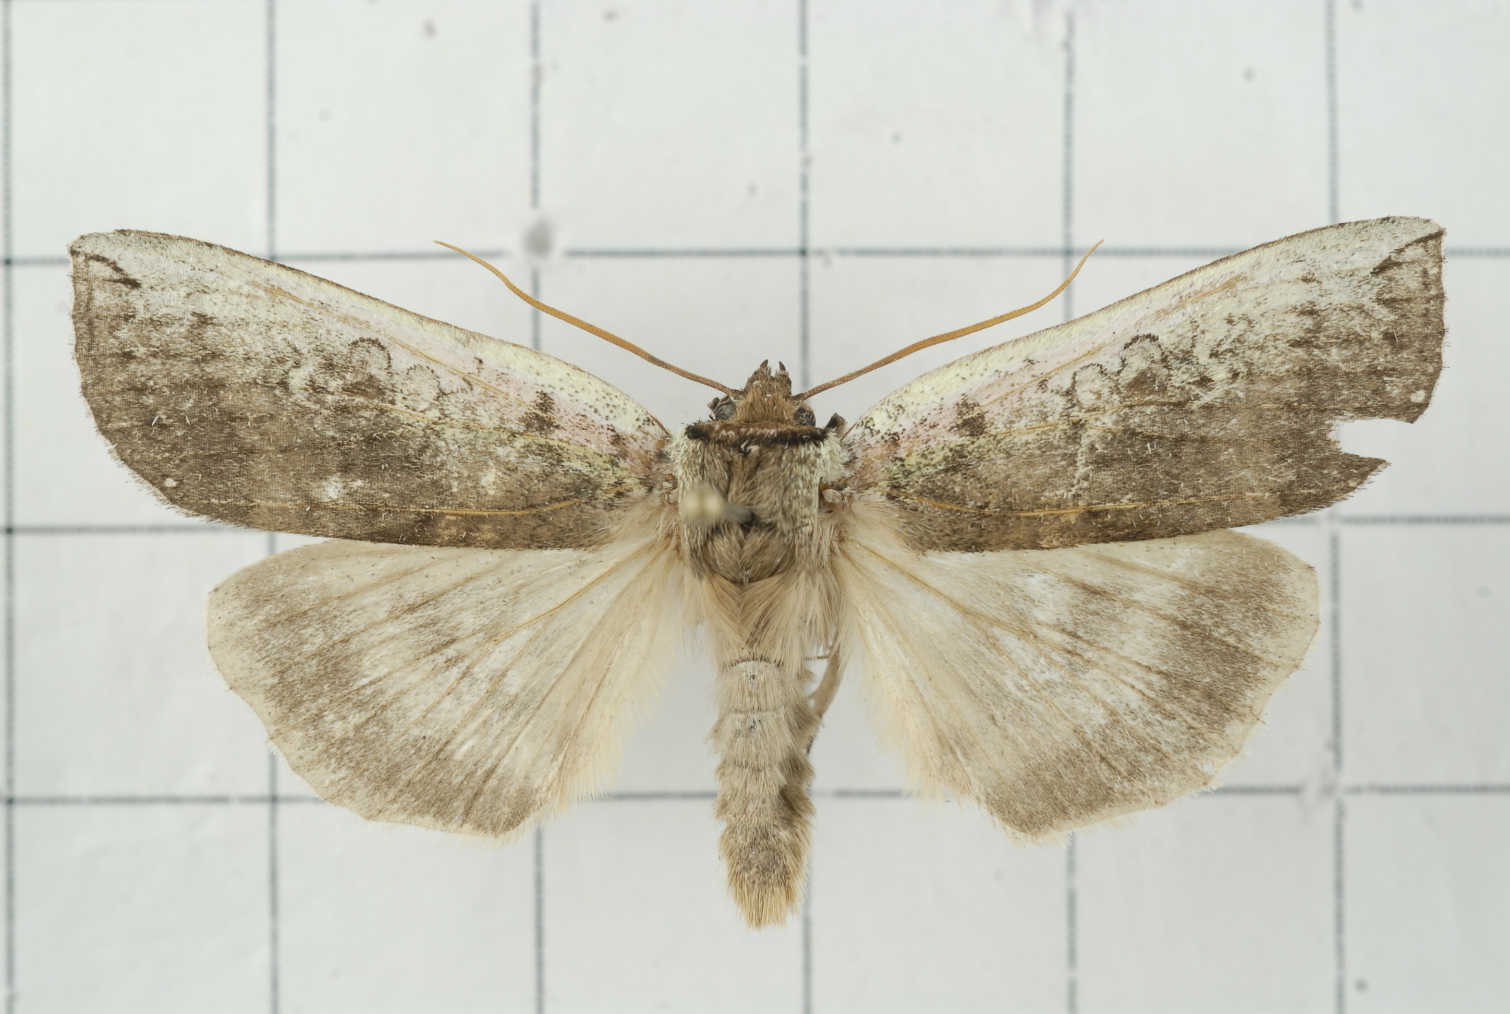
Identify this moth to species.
Tethea oberthueri taiwana
